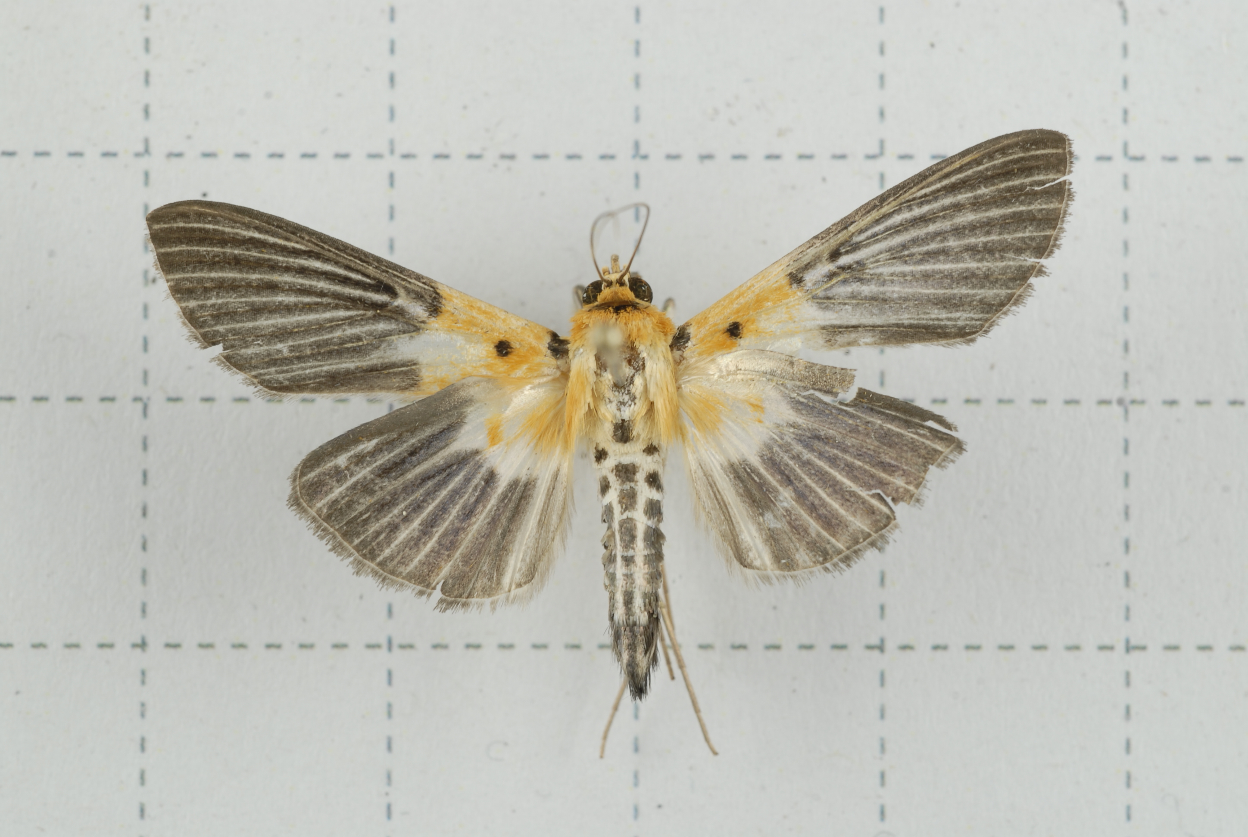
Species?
Nevrina procopia
